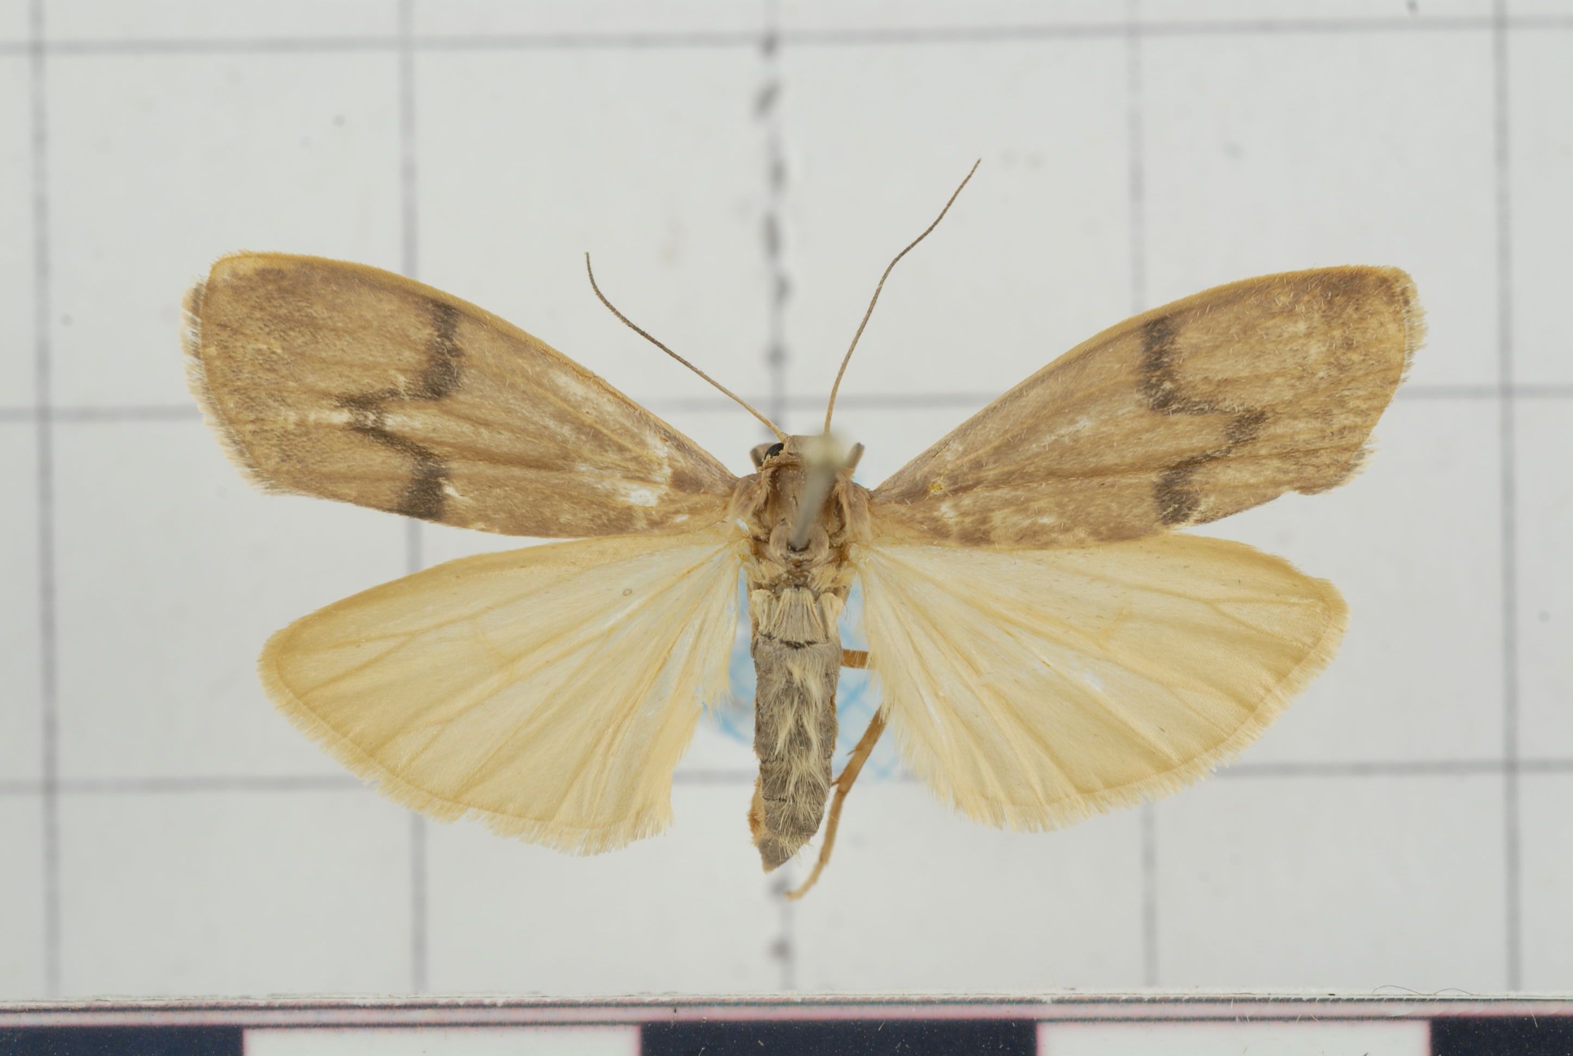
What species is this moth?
Teuloma tainebula
